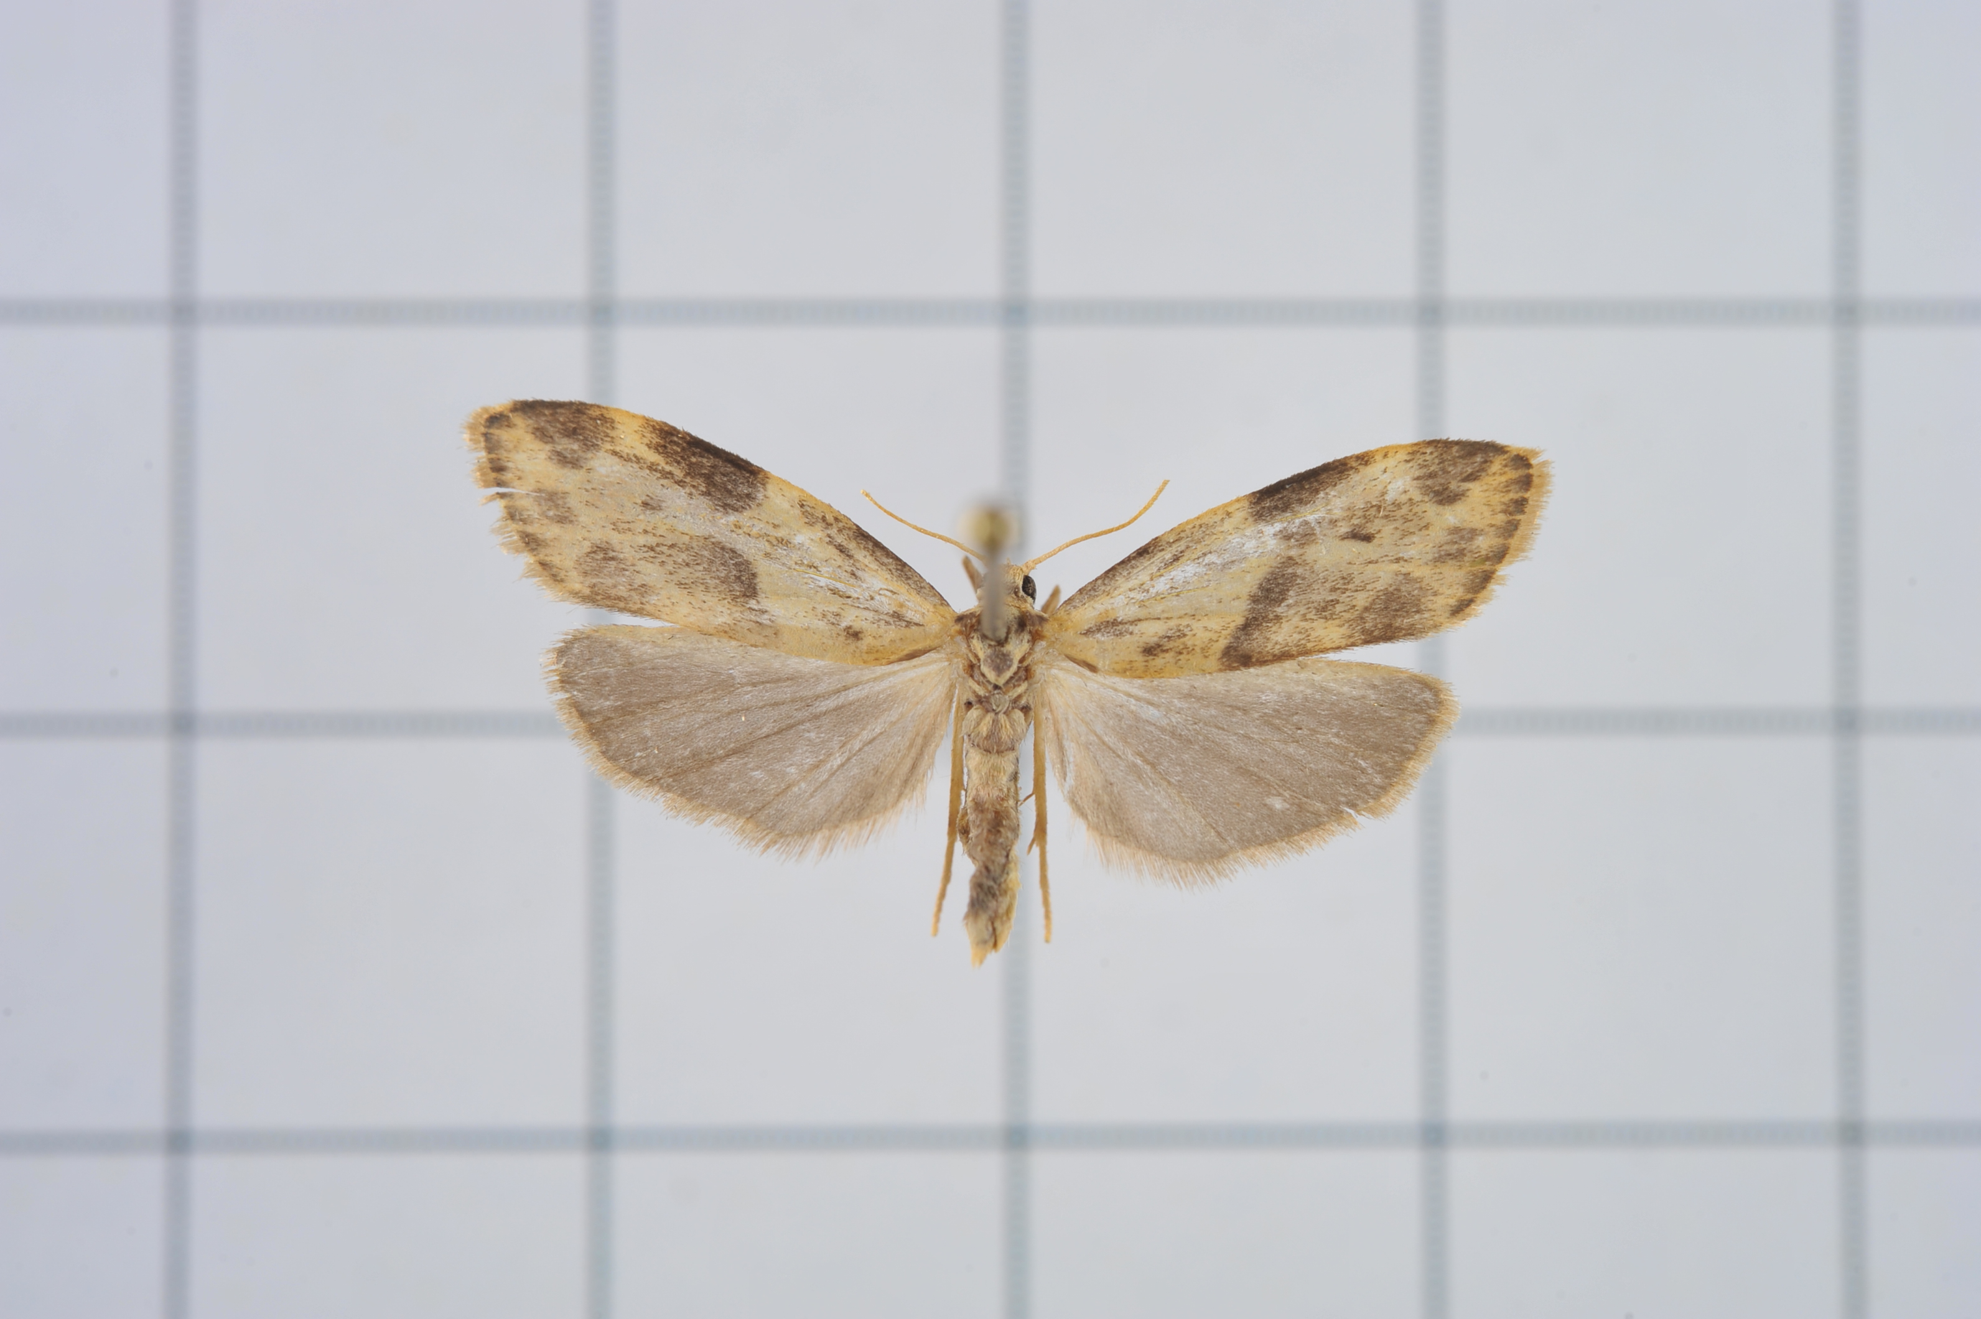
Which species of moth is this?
Meteugoa ochrivena
